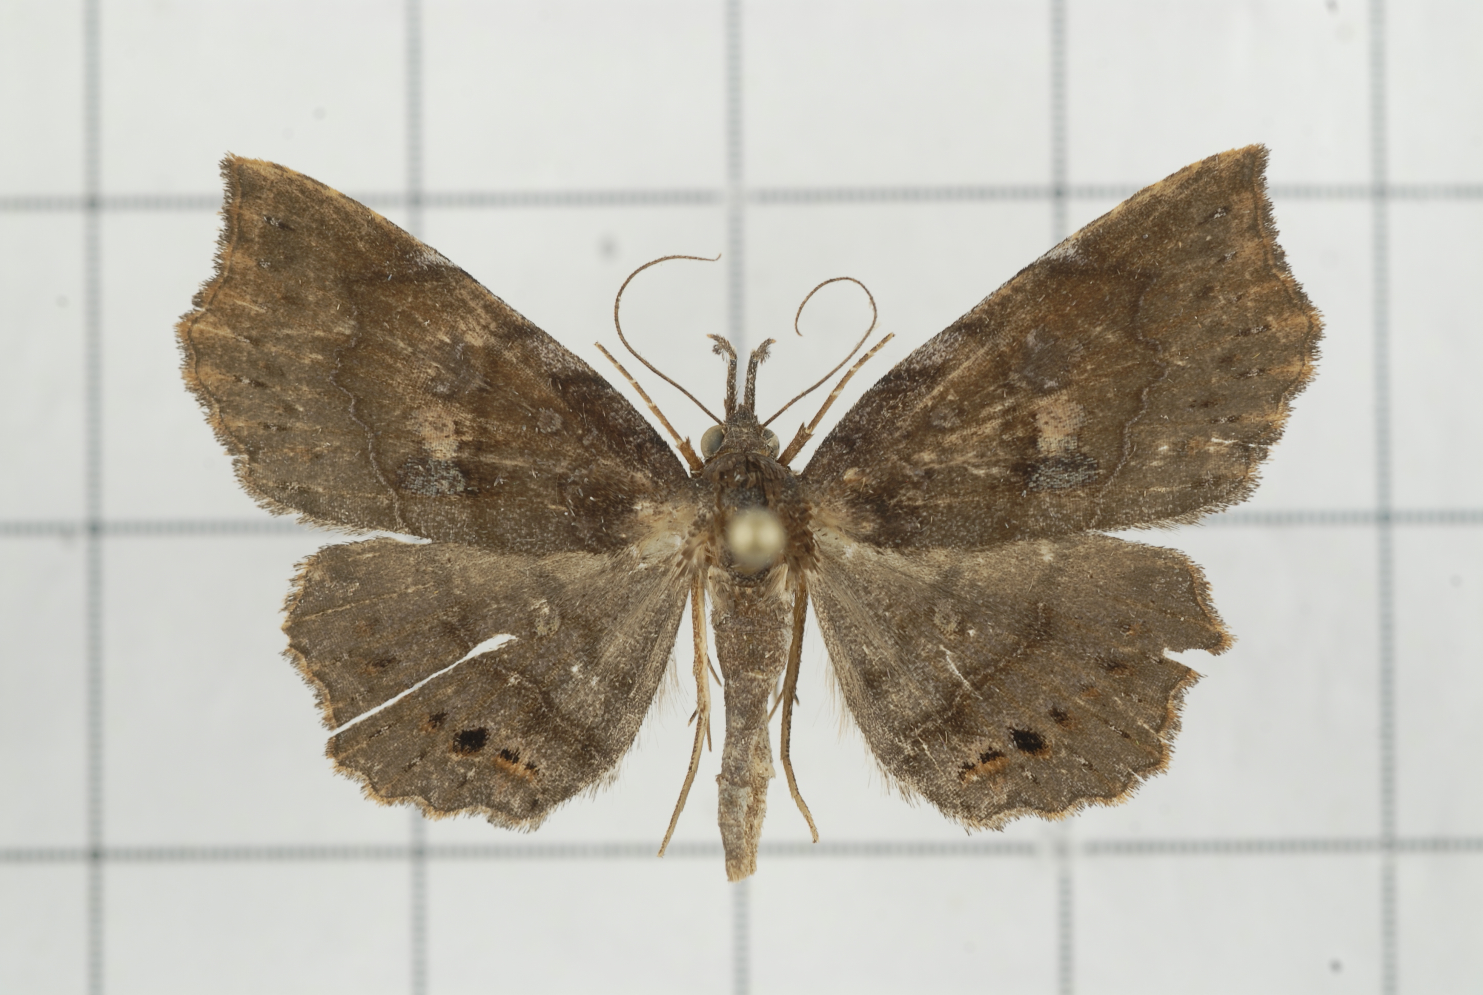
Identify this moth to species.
Eutrogia morosa
